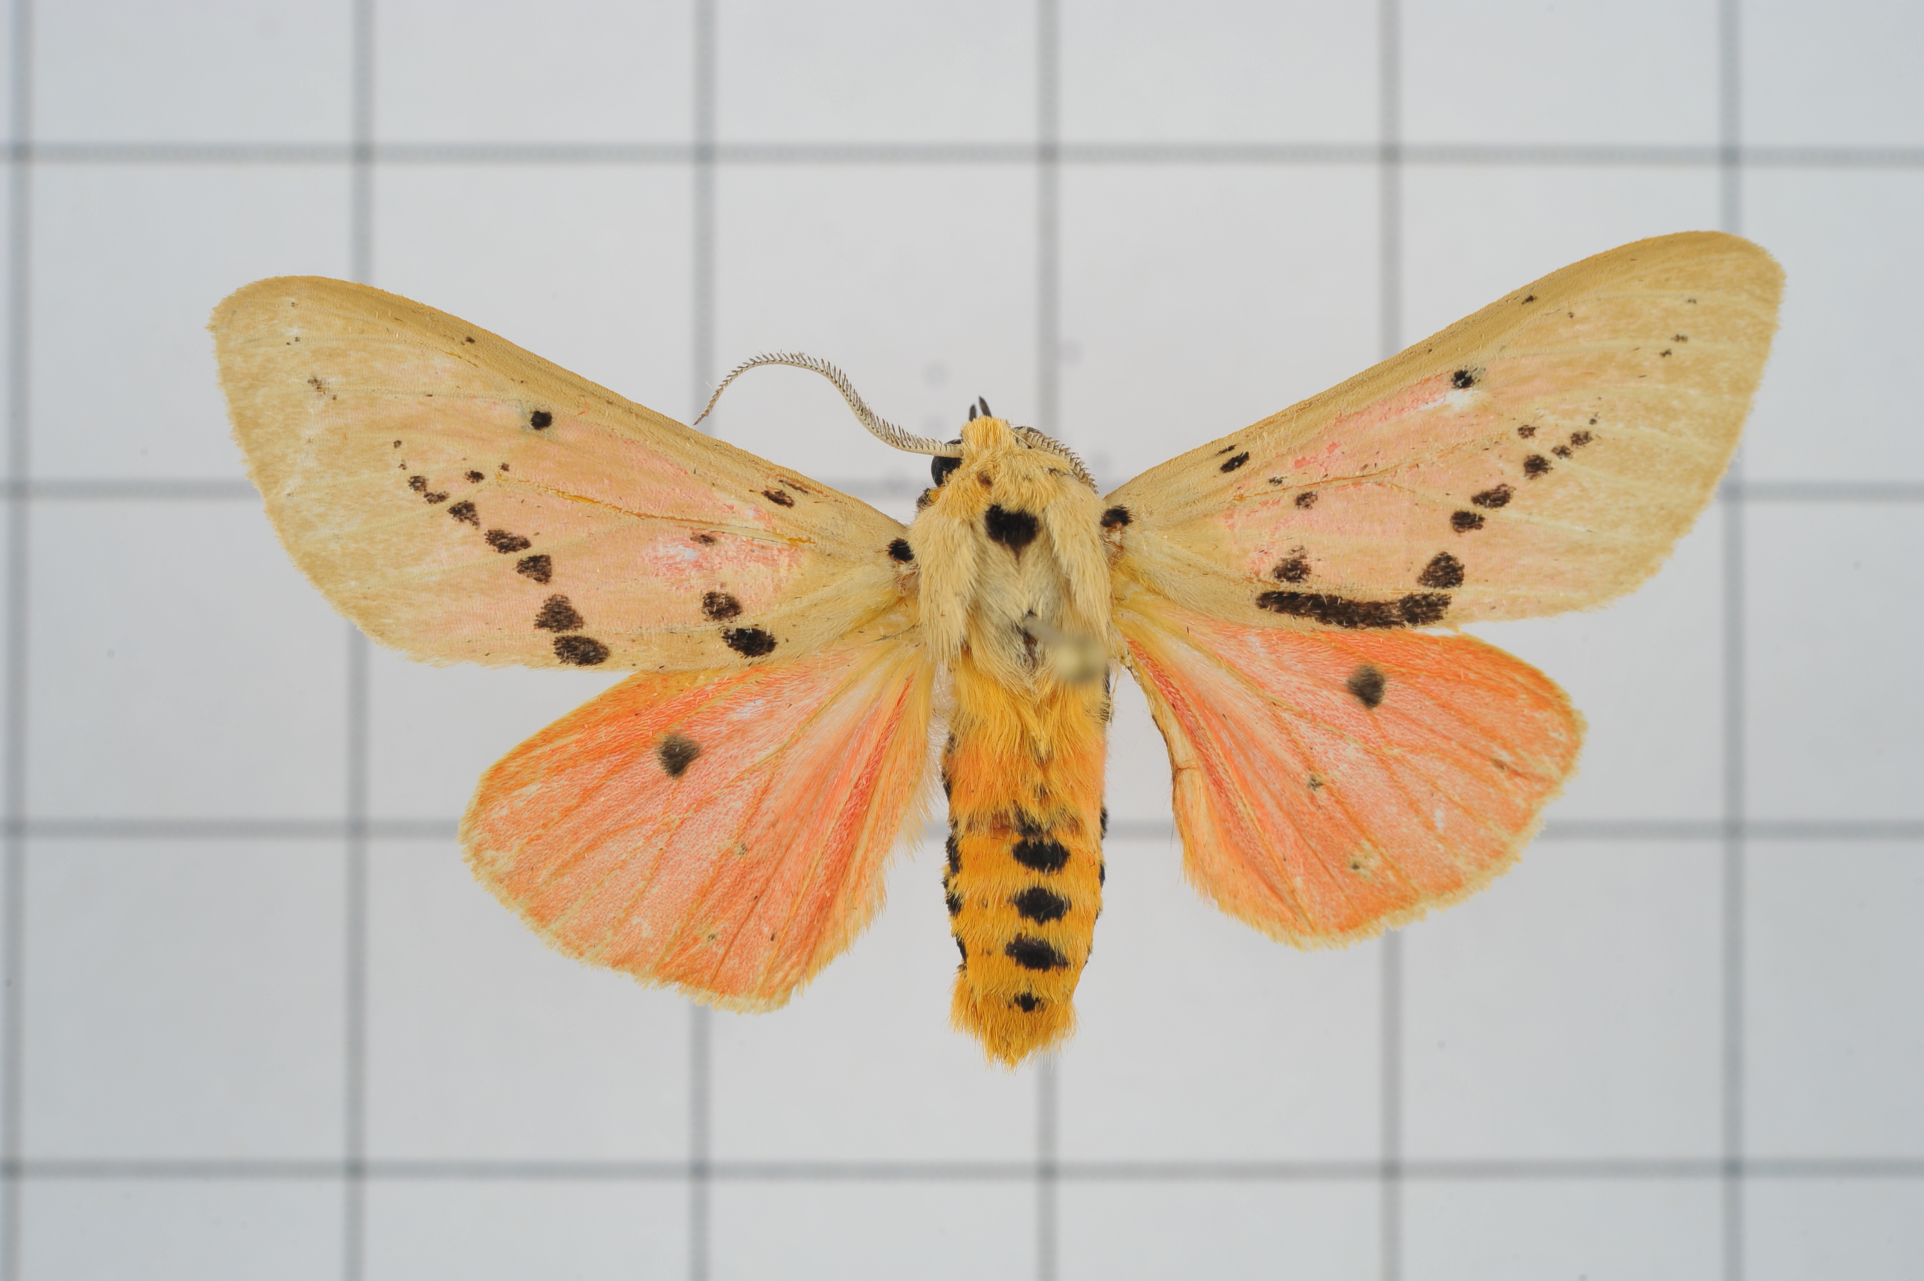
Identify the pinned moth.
Spilarctia postrubida
